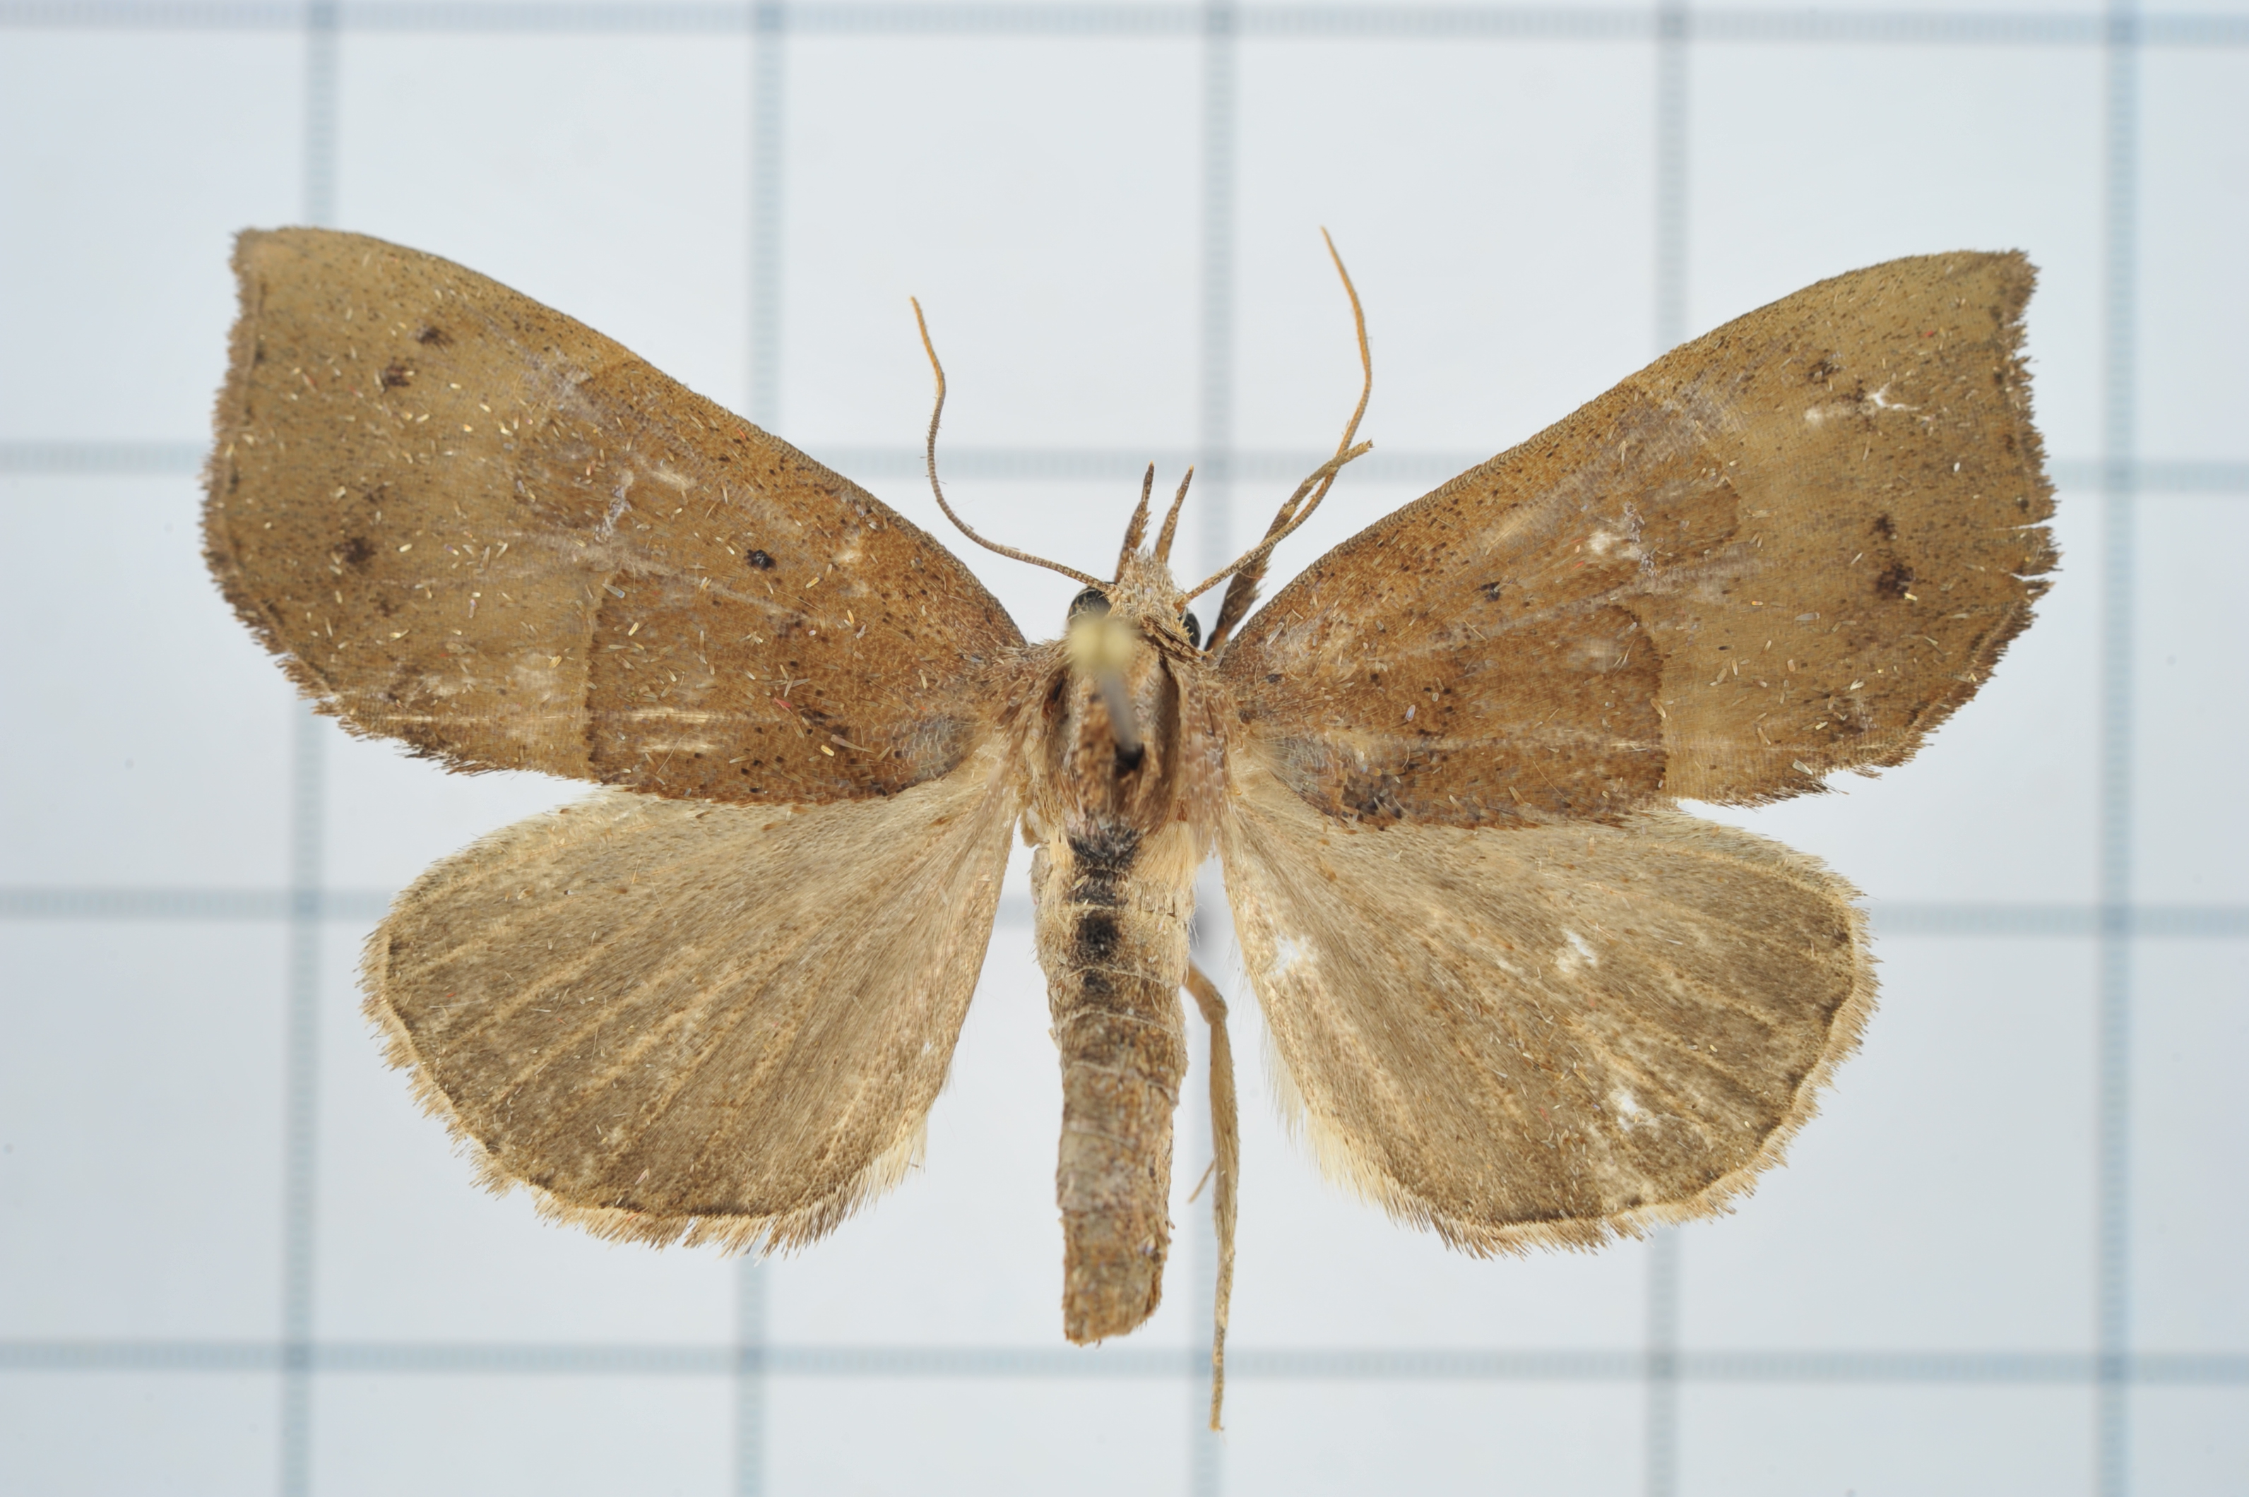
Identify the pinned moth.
Hepatica indentalis
